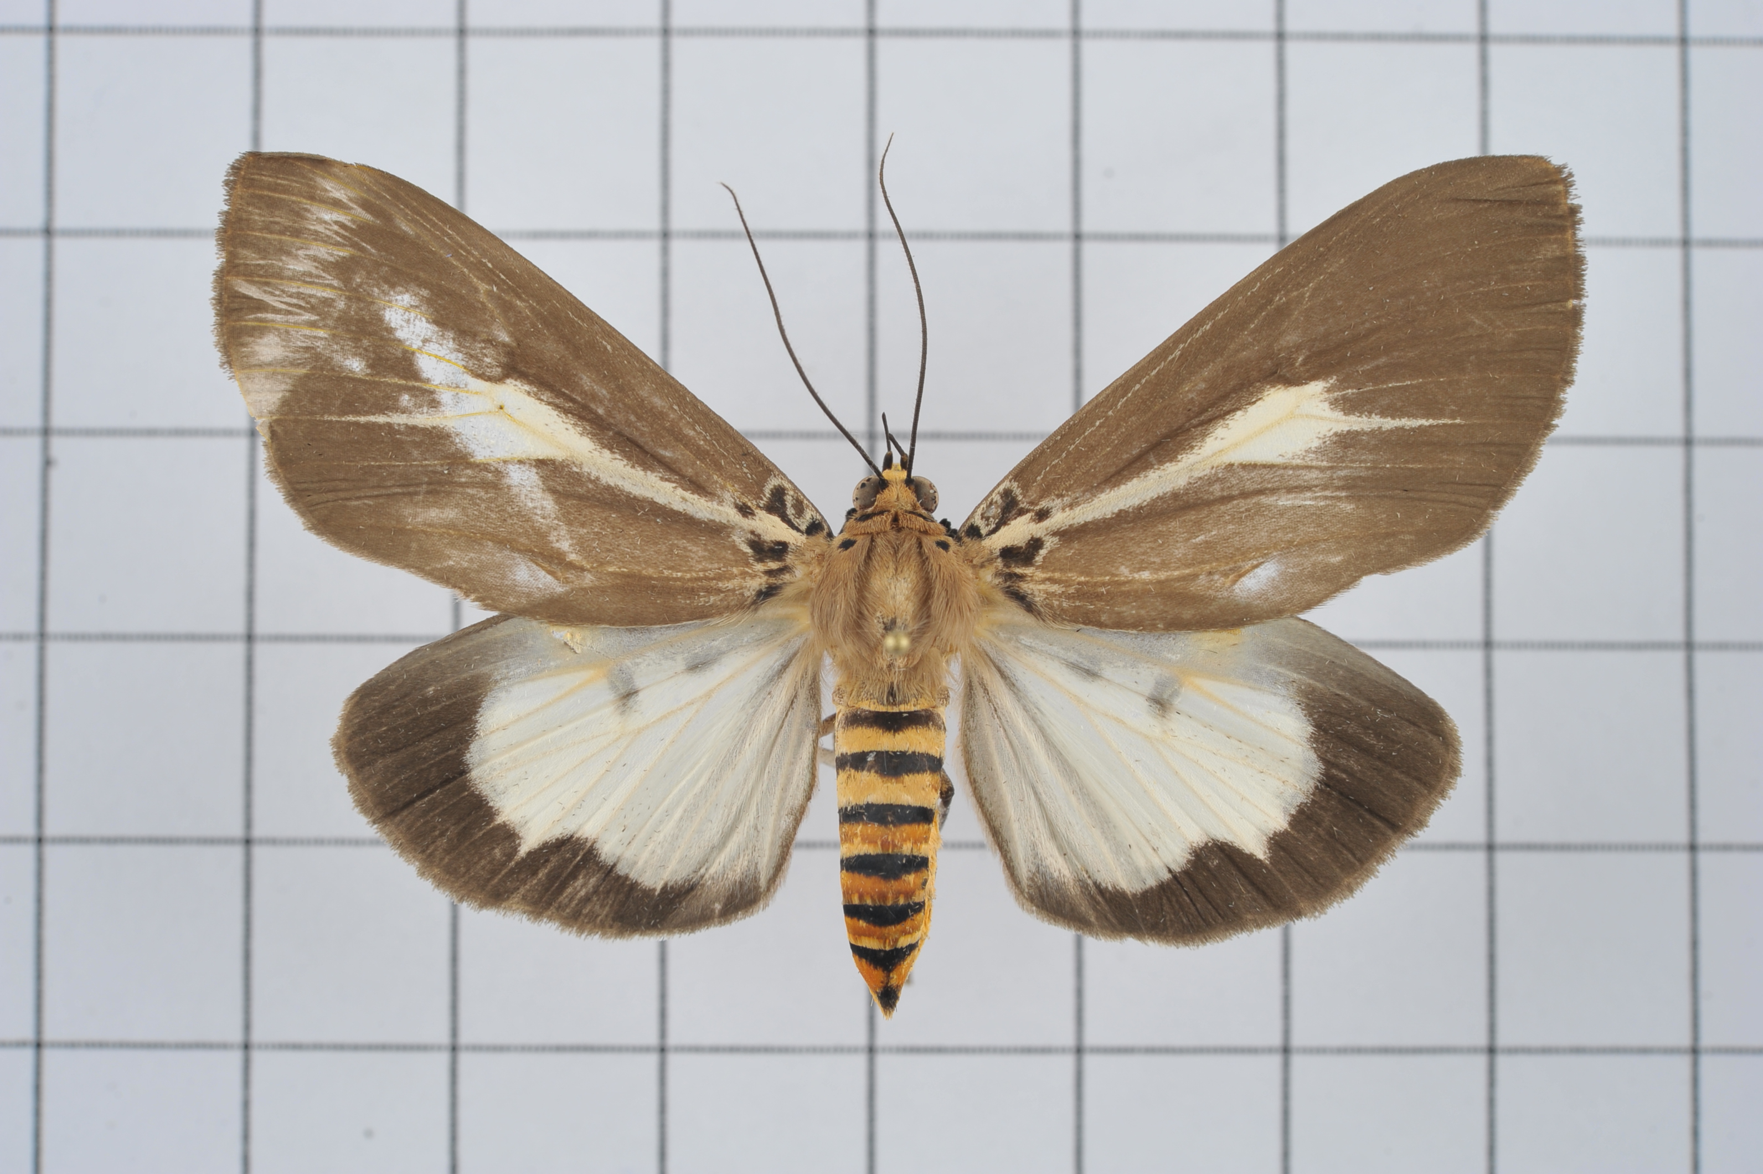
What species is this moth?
Asota heliconia zebrina
